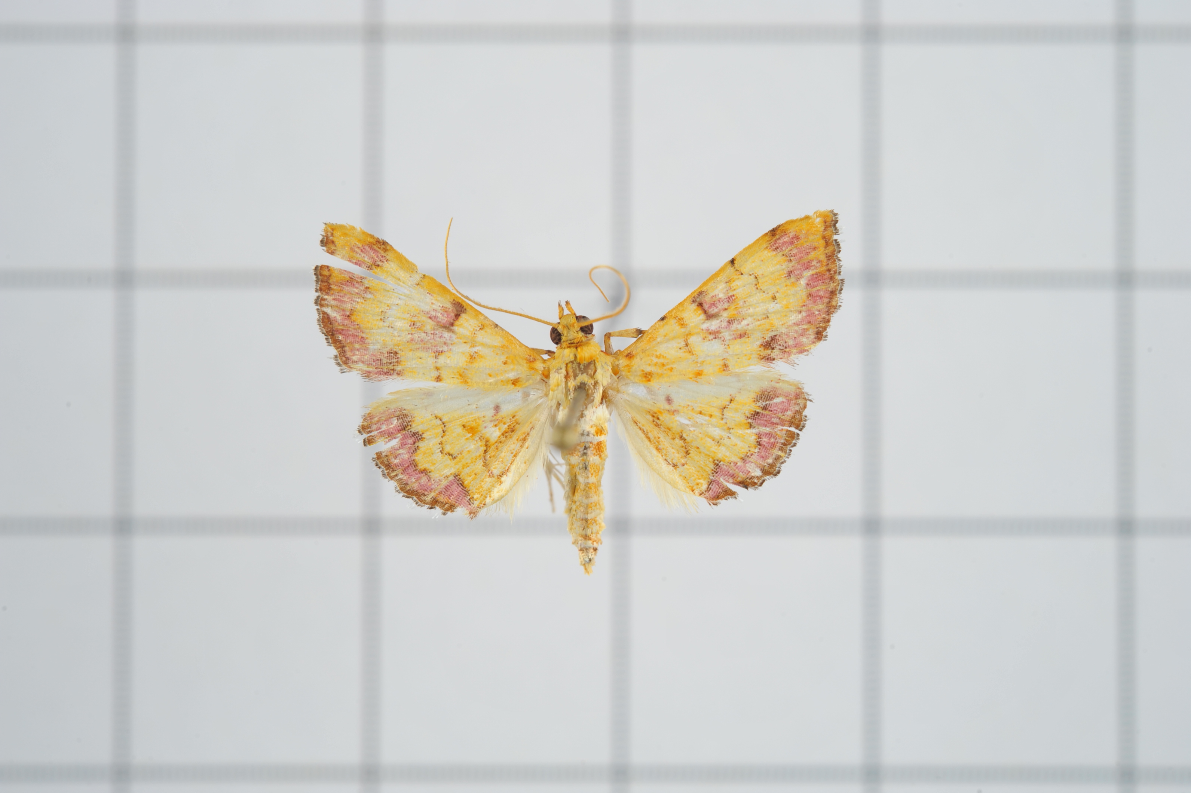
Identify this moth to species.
Isocentris filalis
